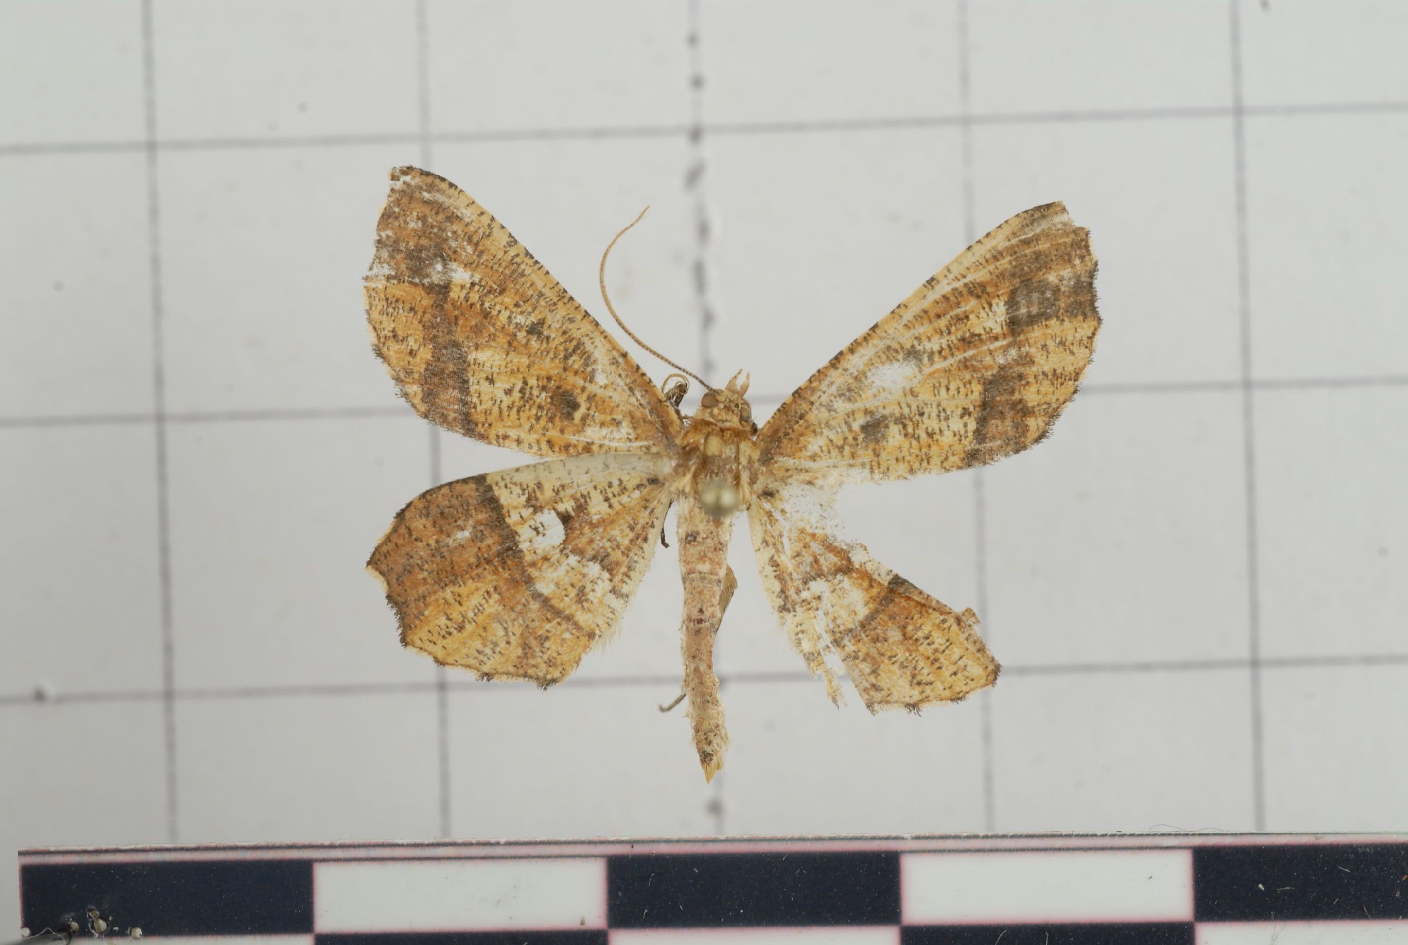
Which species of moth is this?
Entomopteryx combusta combusta
